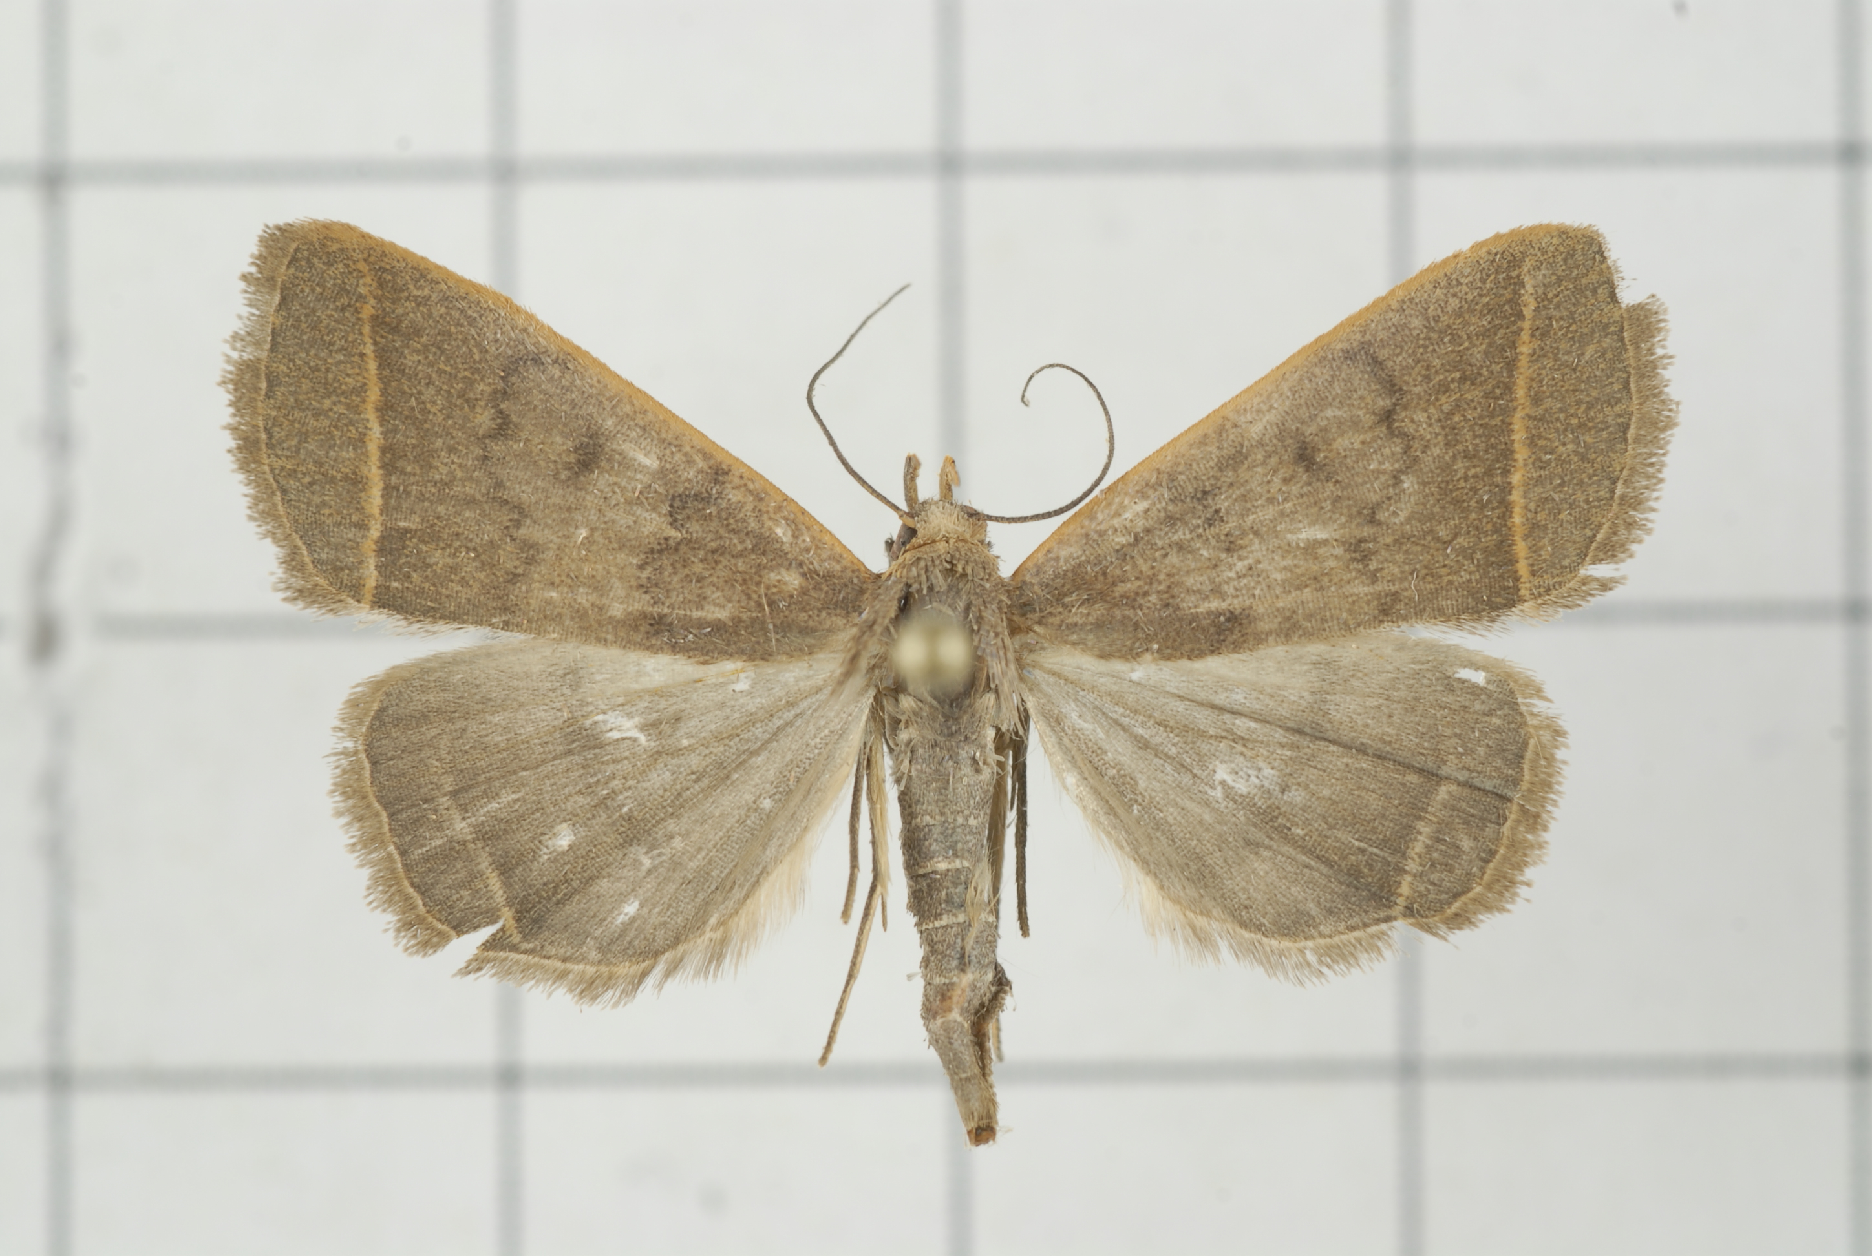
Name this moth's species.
Simplicia cornicalis
